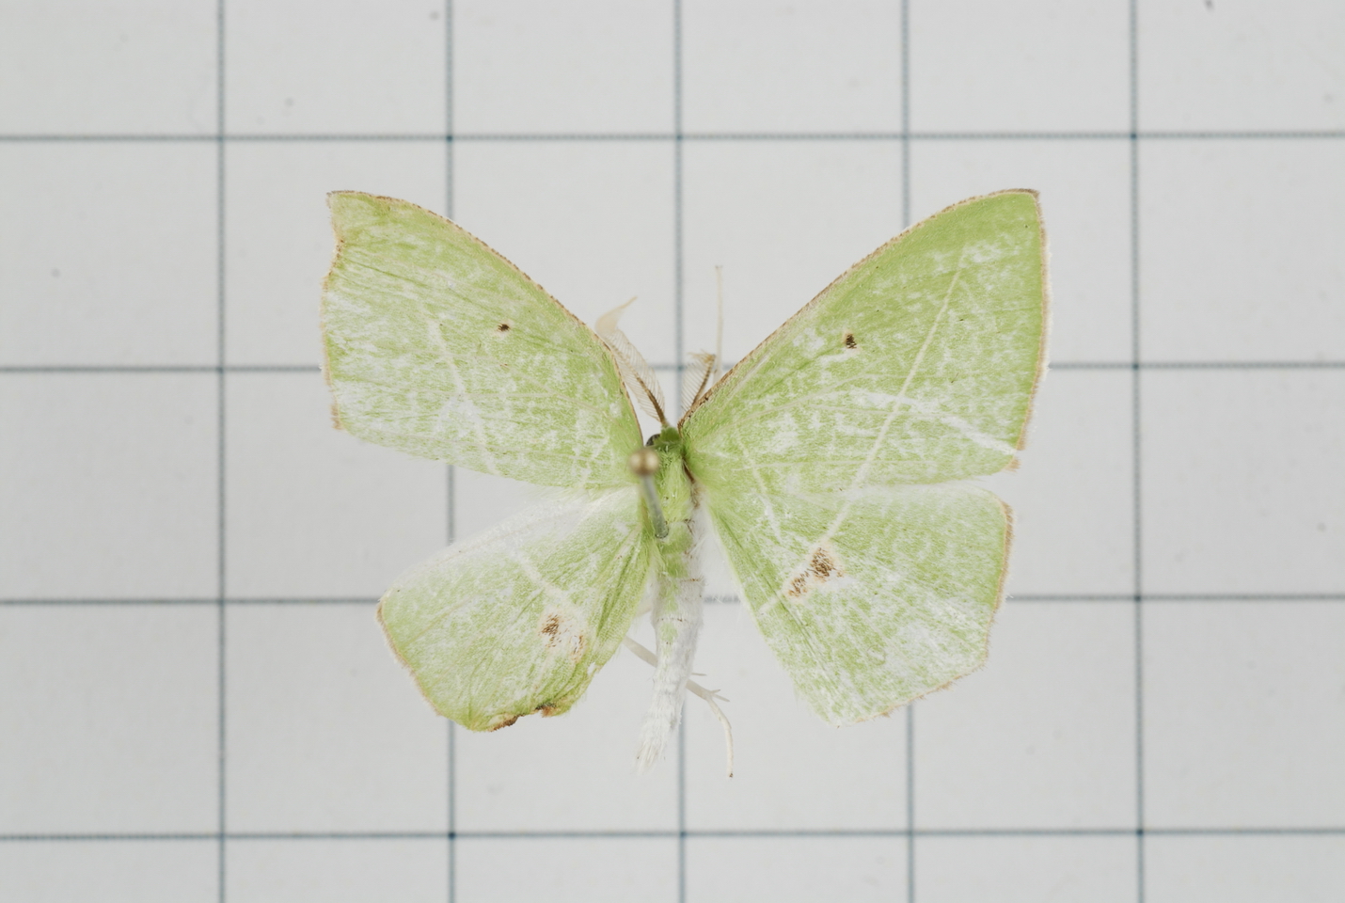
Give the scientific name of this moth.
Tanaoctenia haliaria
